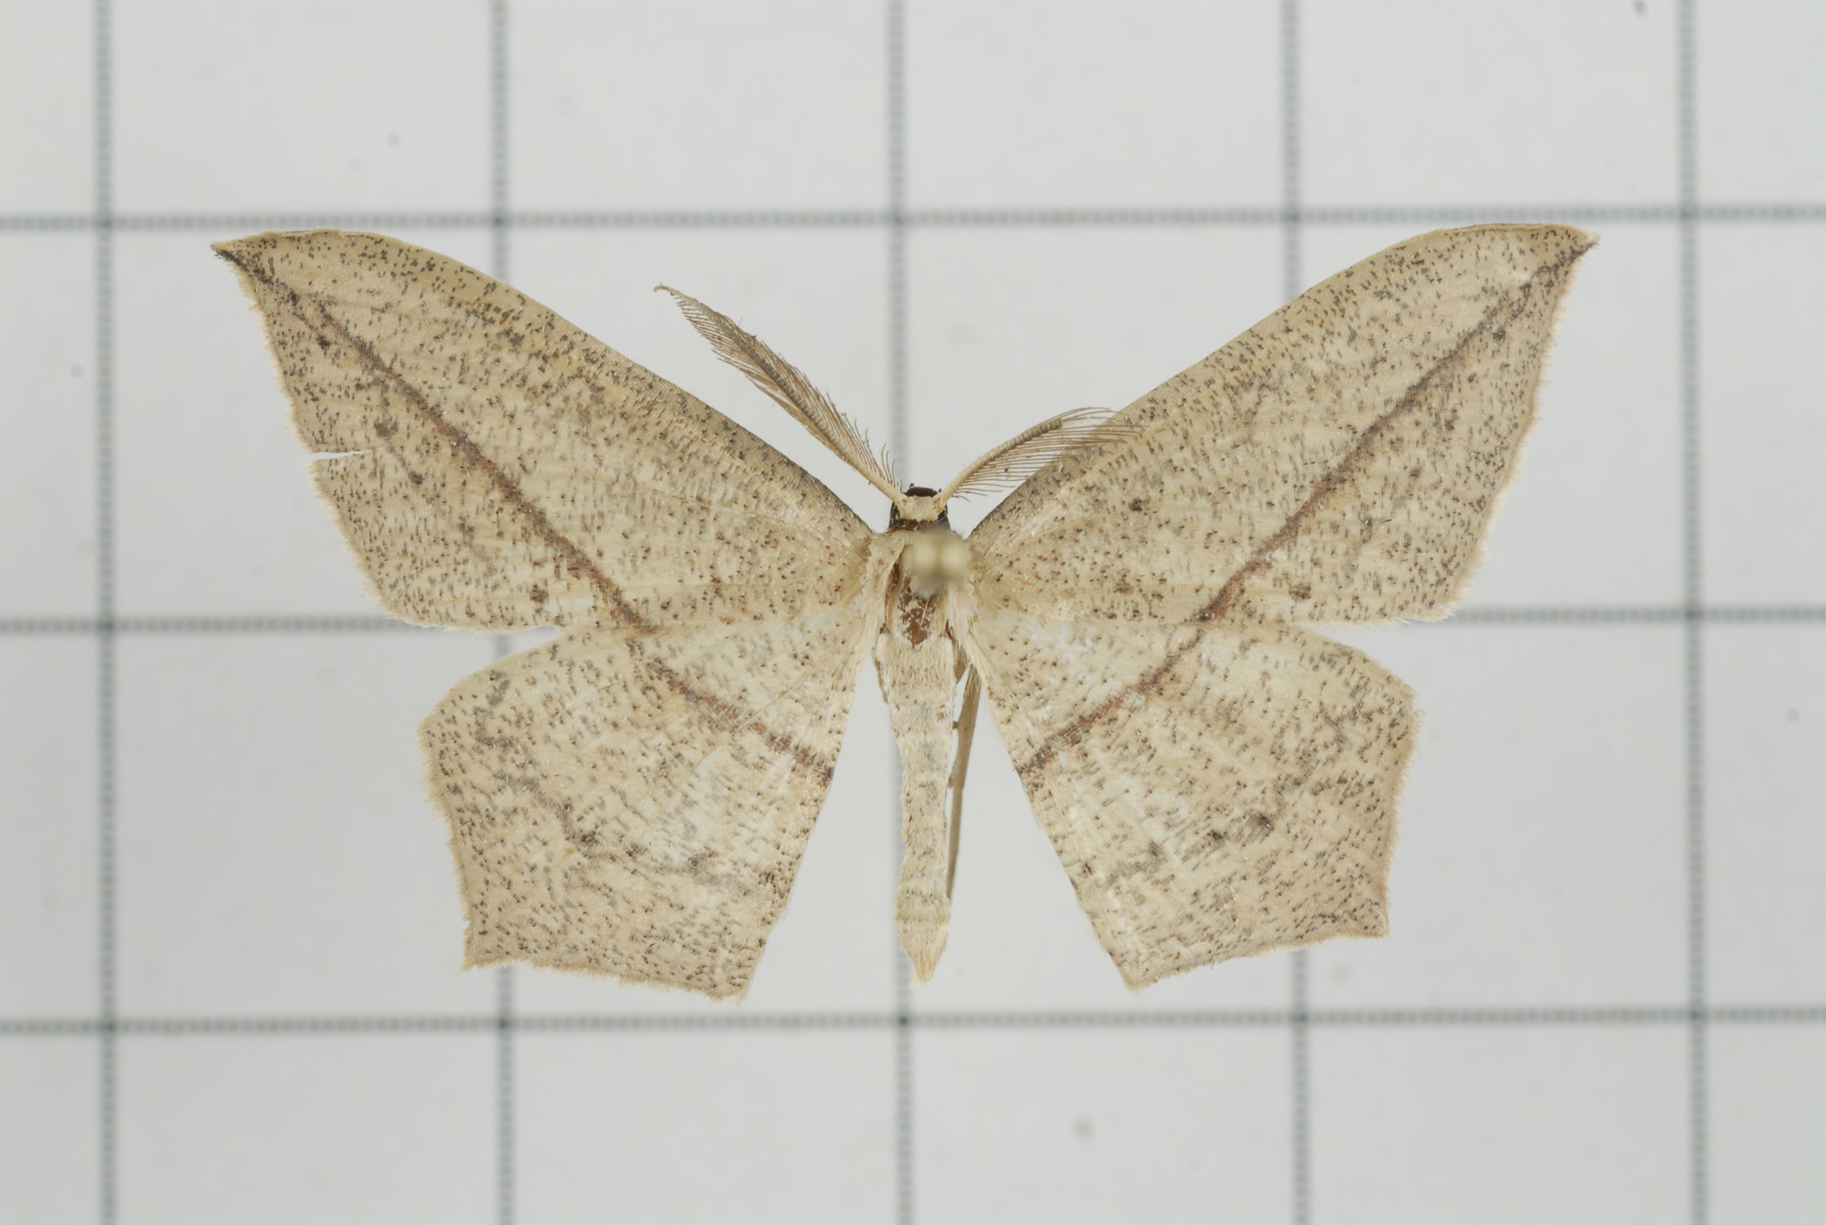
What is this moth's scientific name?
Timandra stueningi
